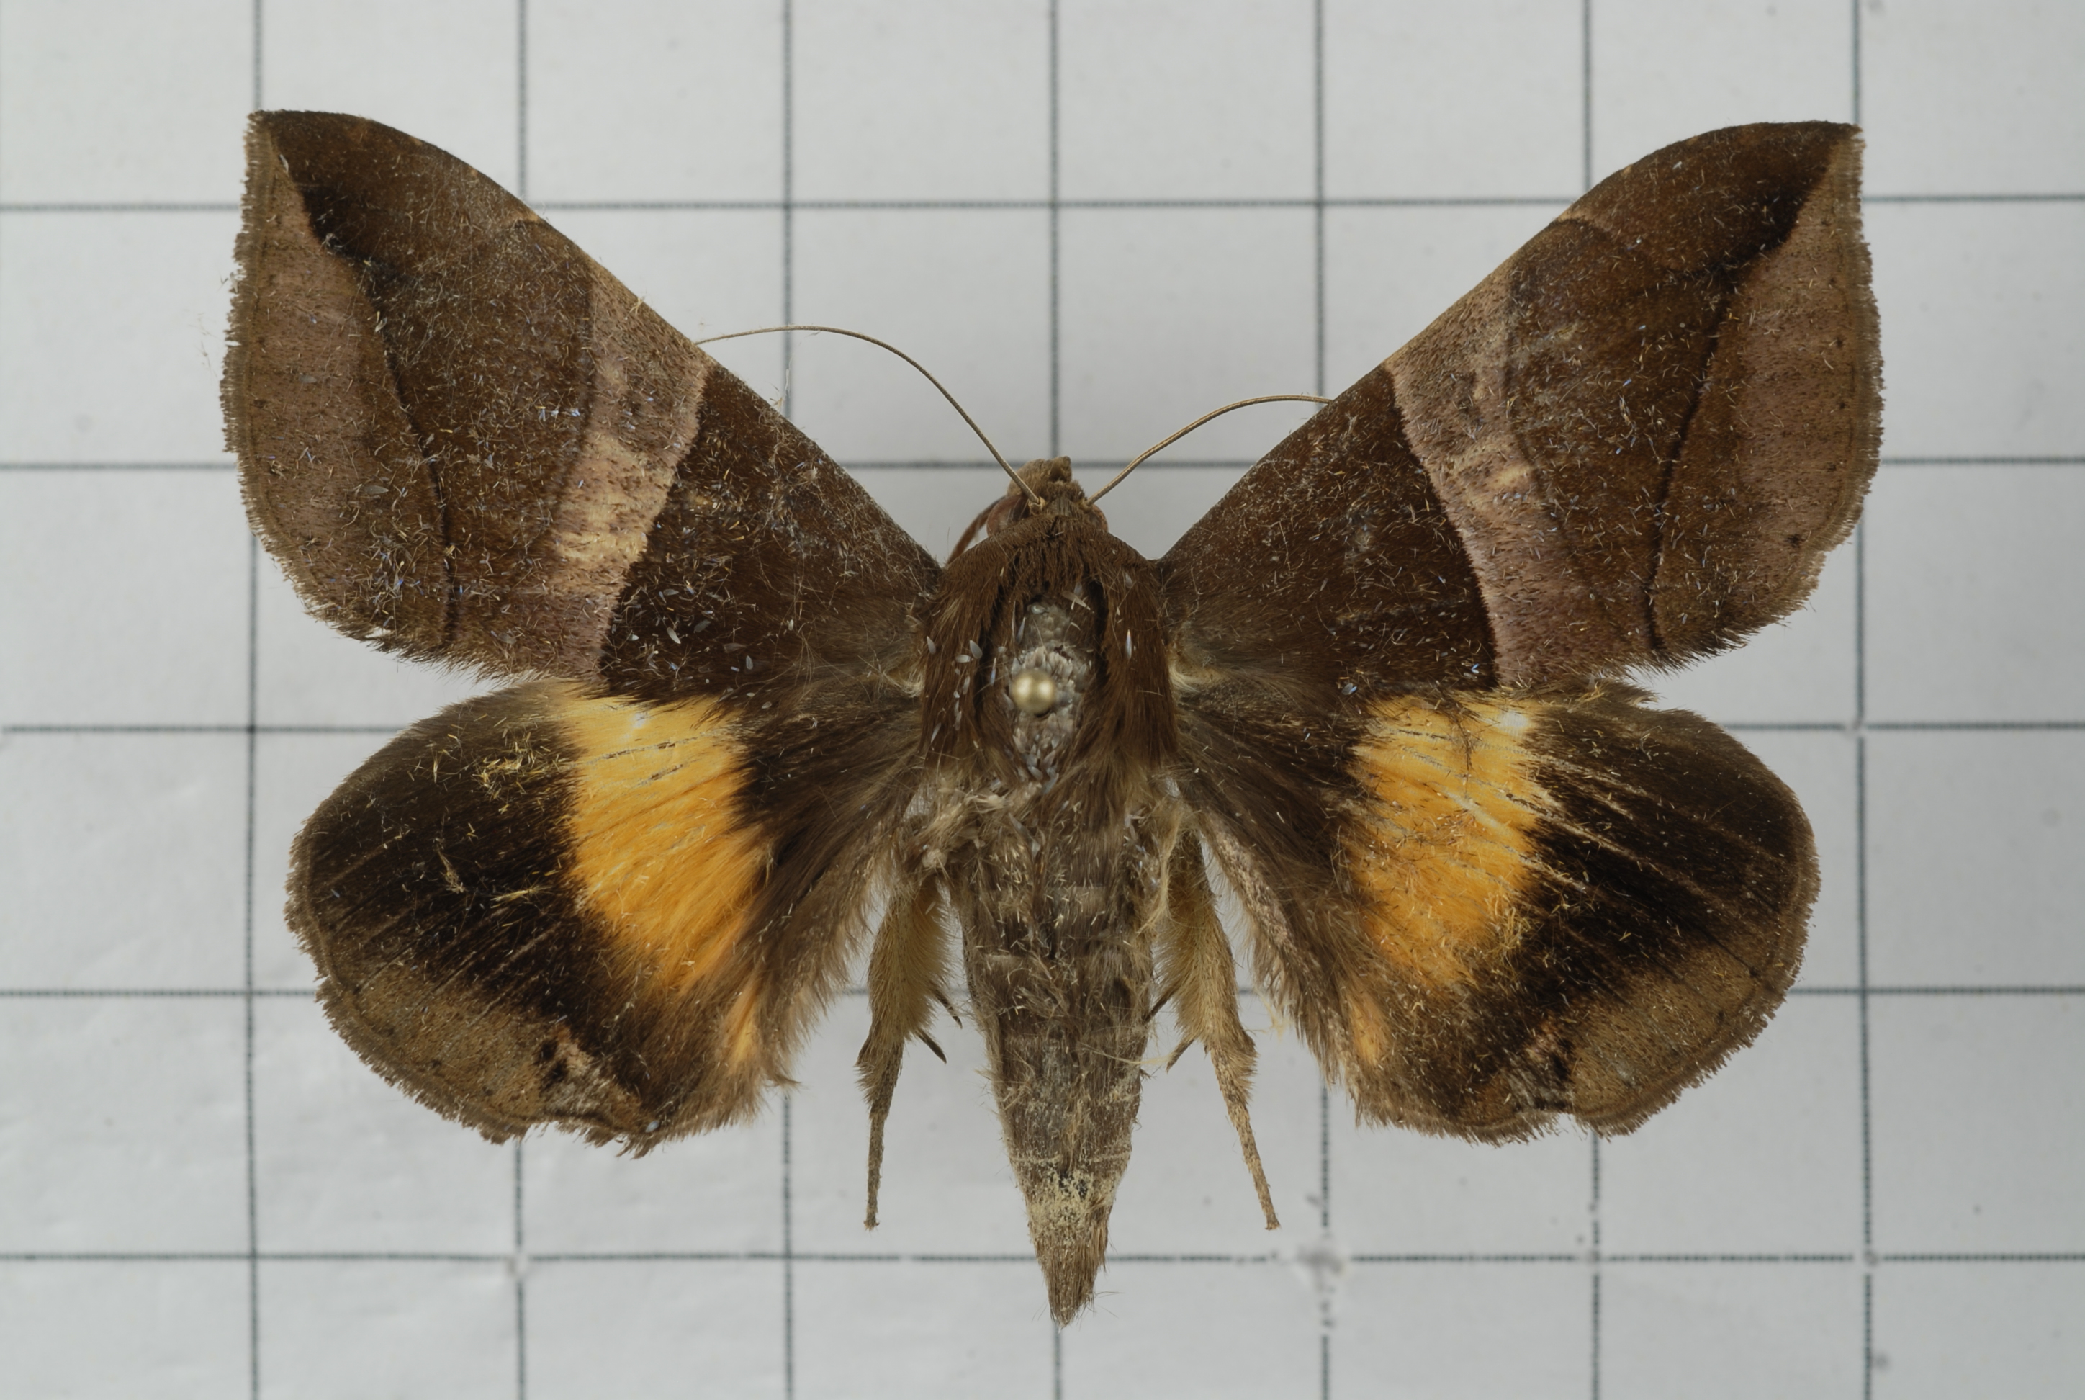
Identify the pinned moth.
Bastilla fulvotaenia
